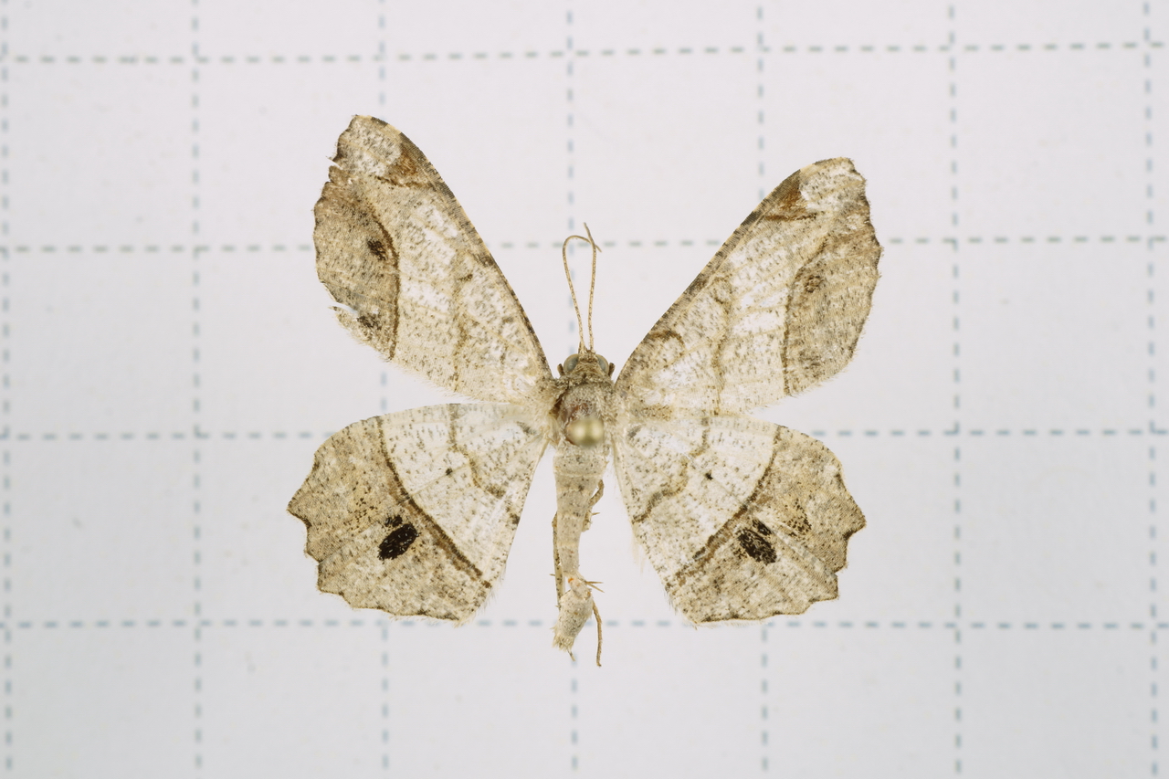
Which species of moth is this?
Chiasmia intermediaria
